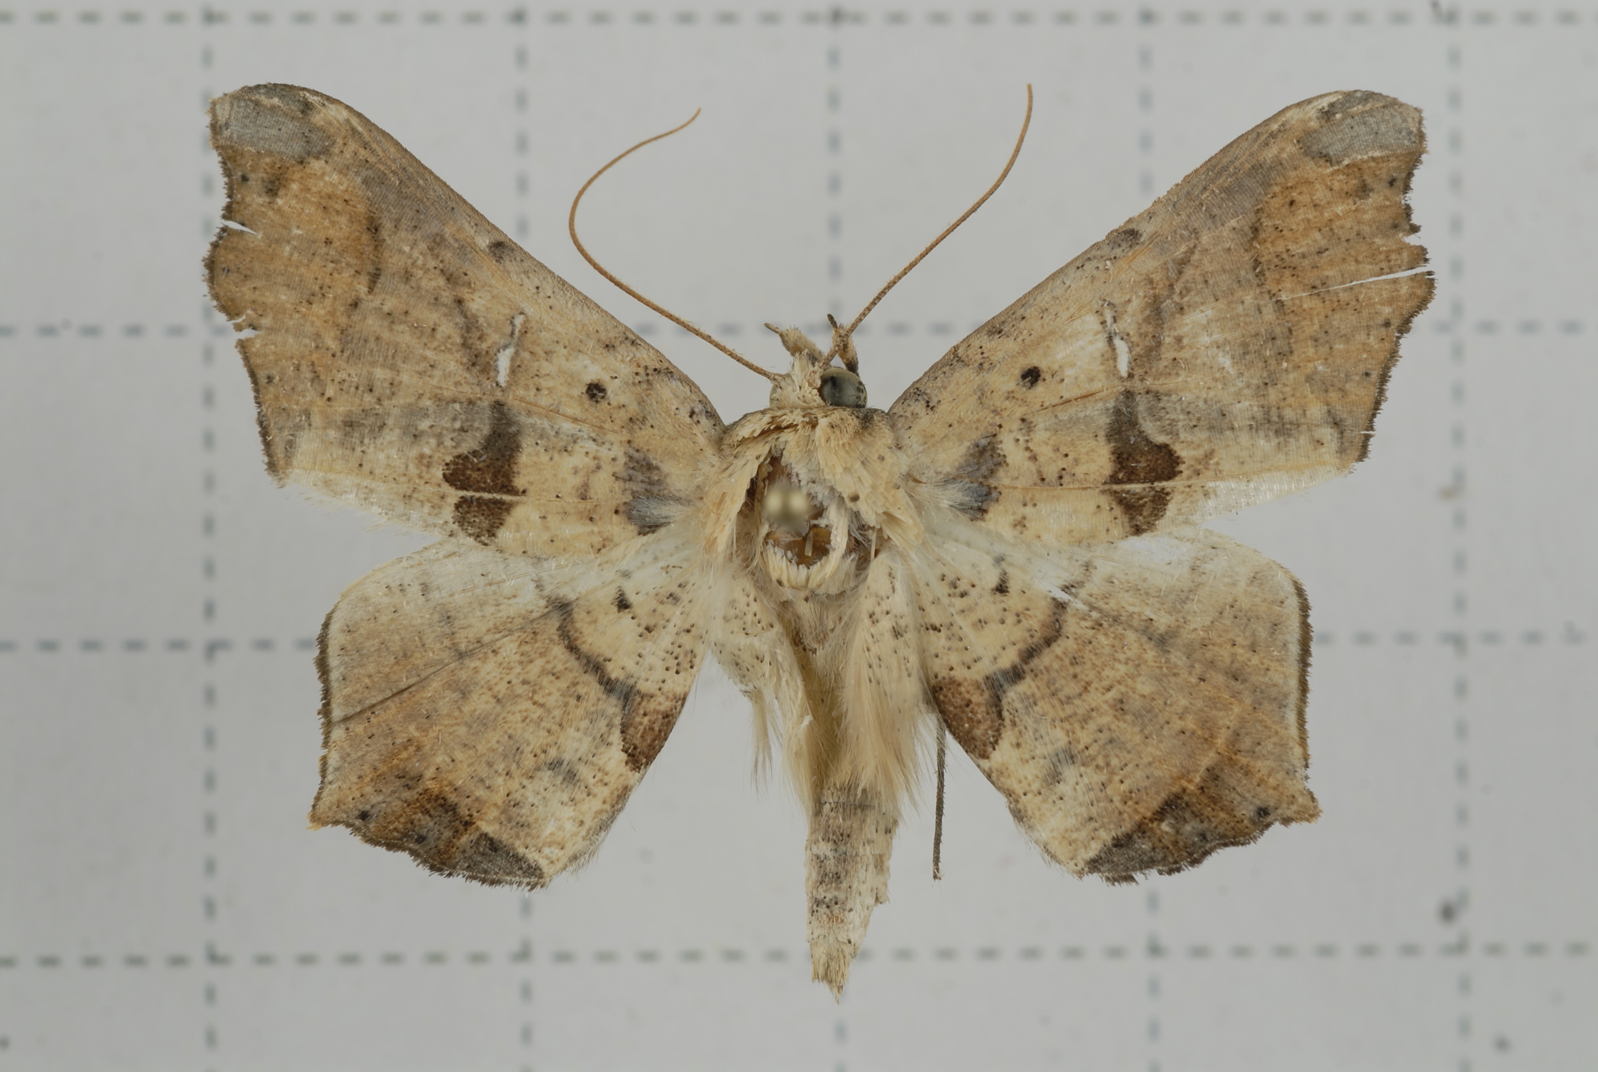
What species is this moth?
Semiothisops macariata
